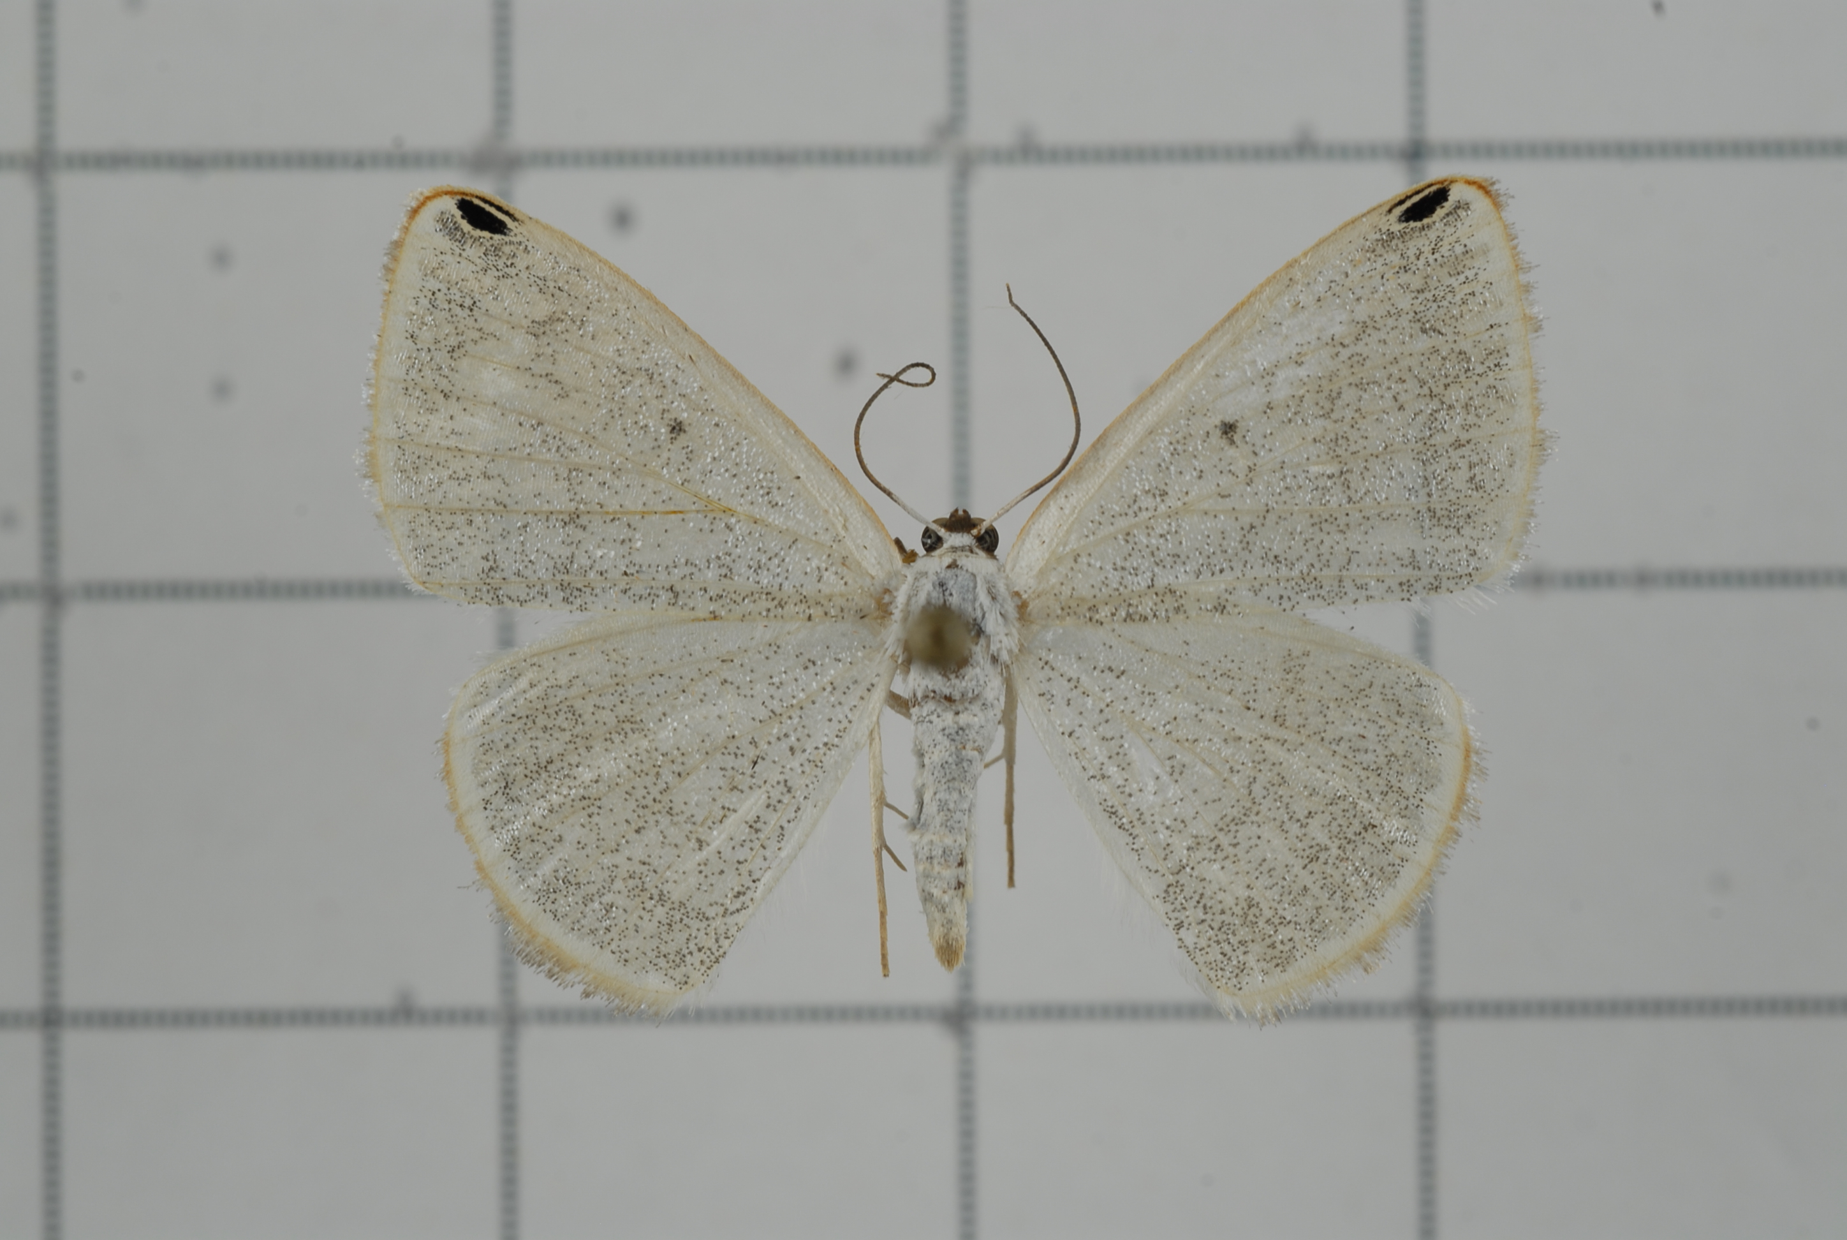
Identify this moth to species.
Lomographa percnosticta
